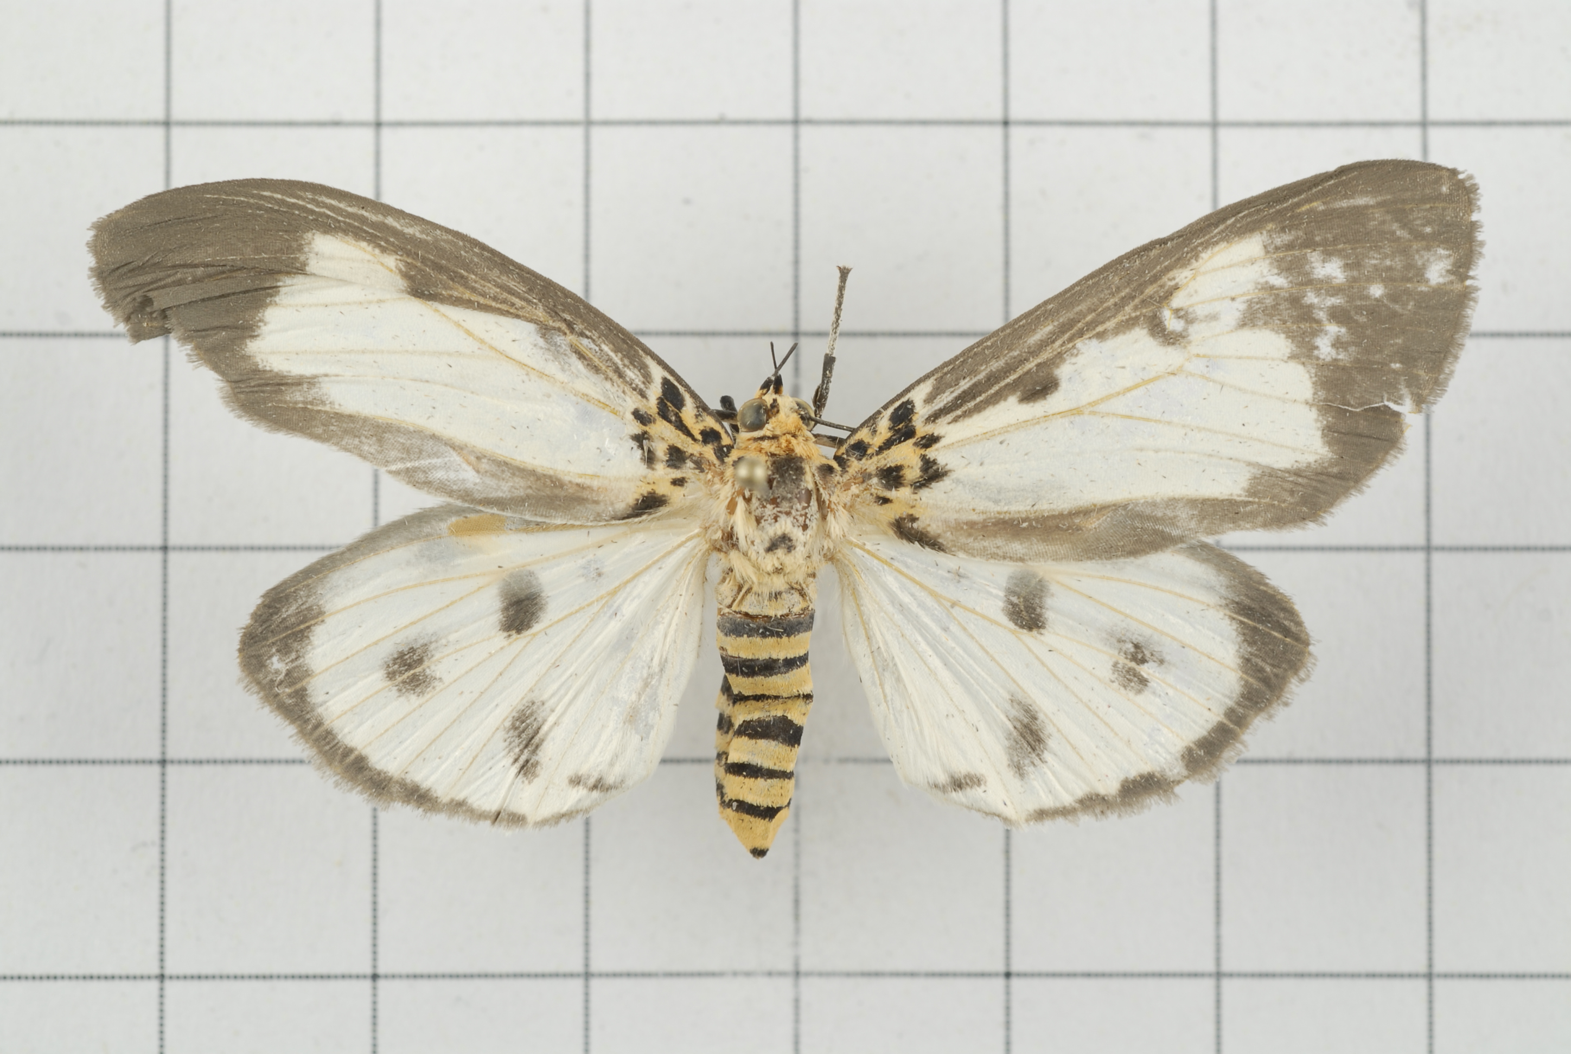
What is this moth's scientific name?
Asota plana lacteata
